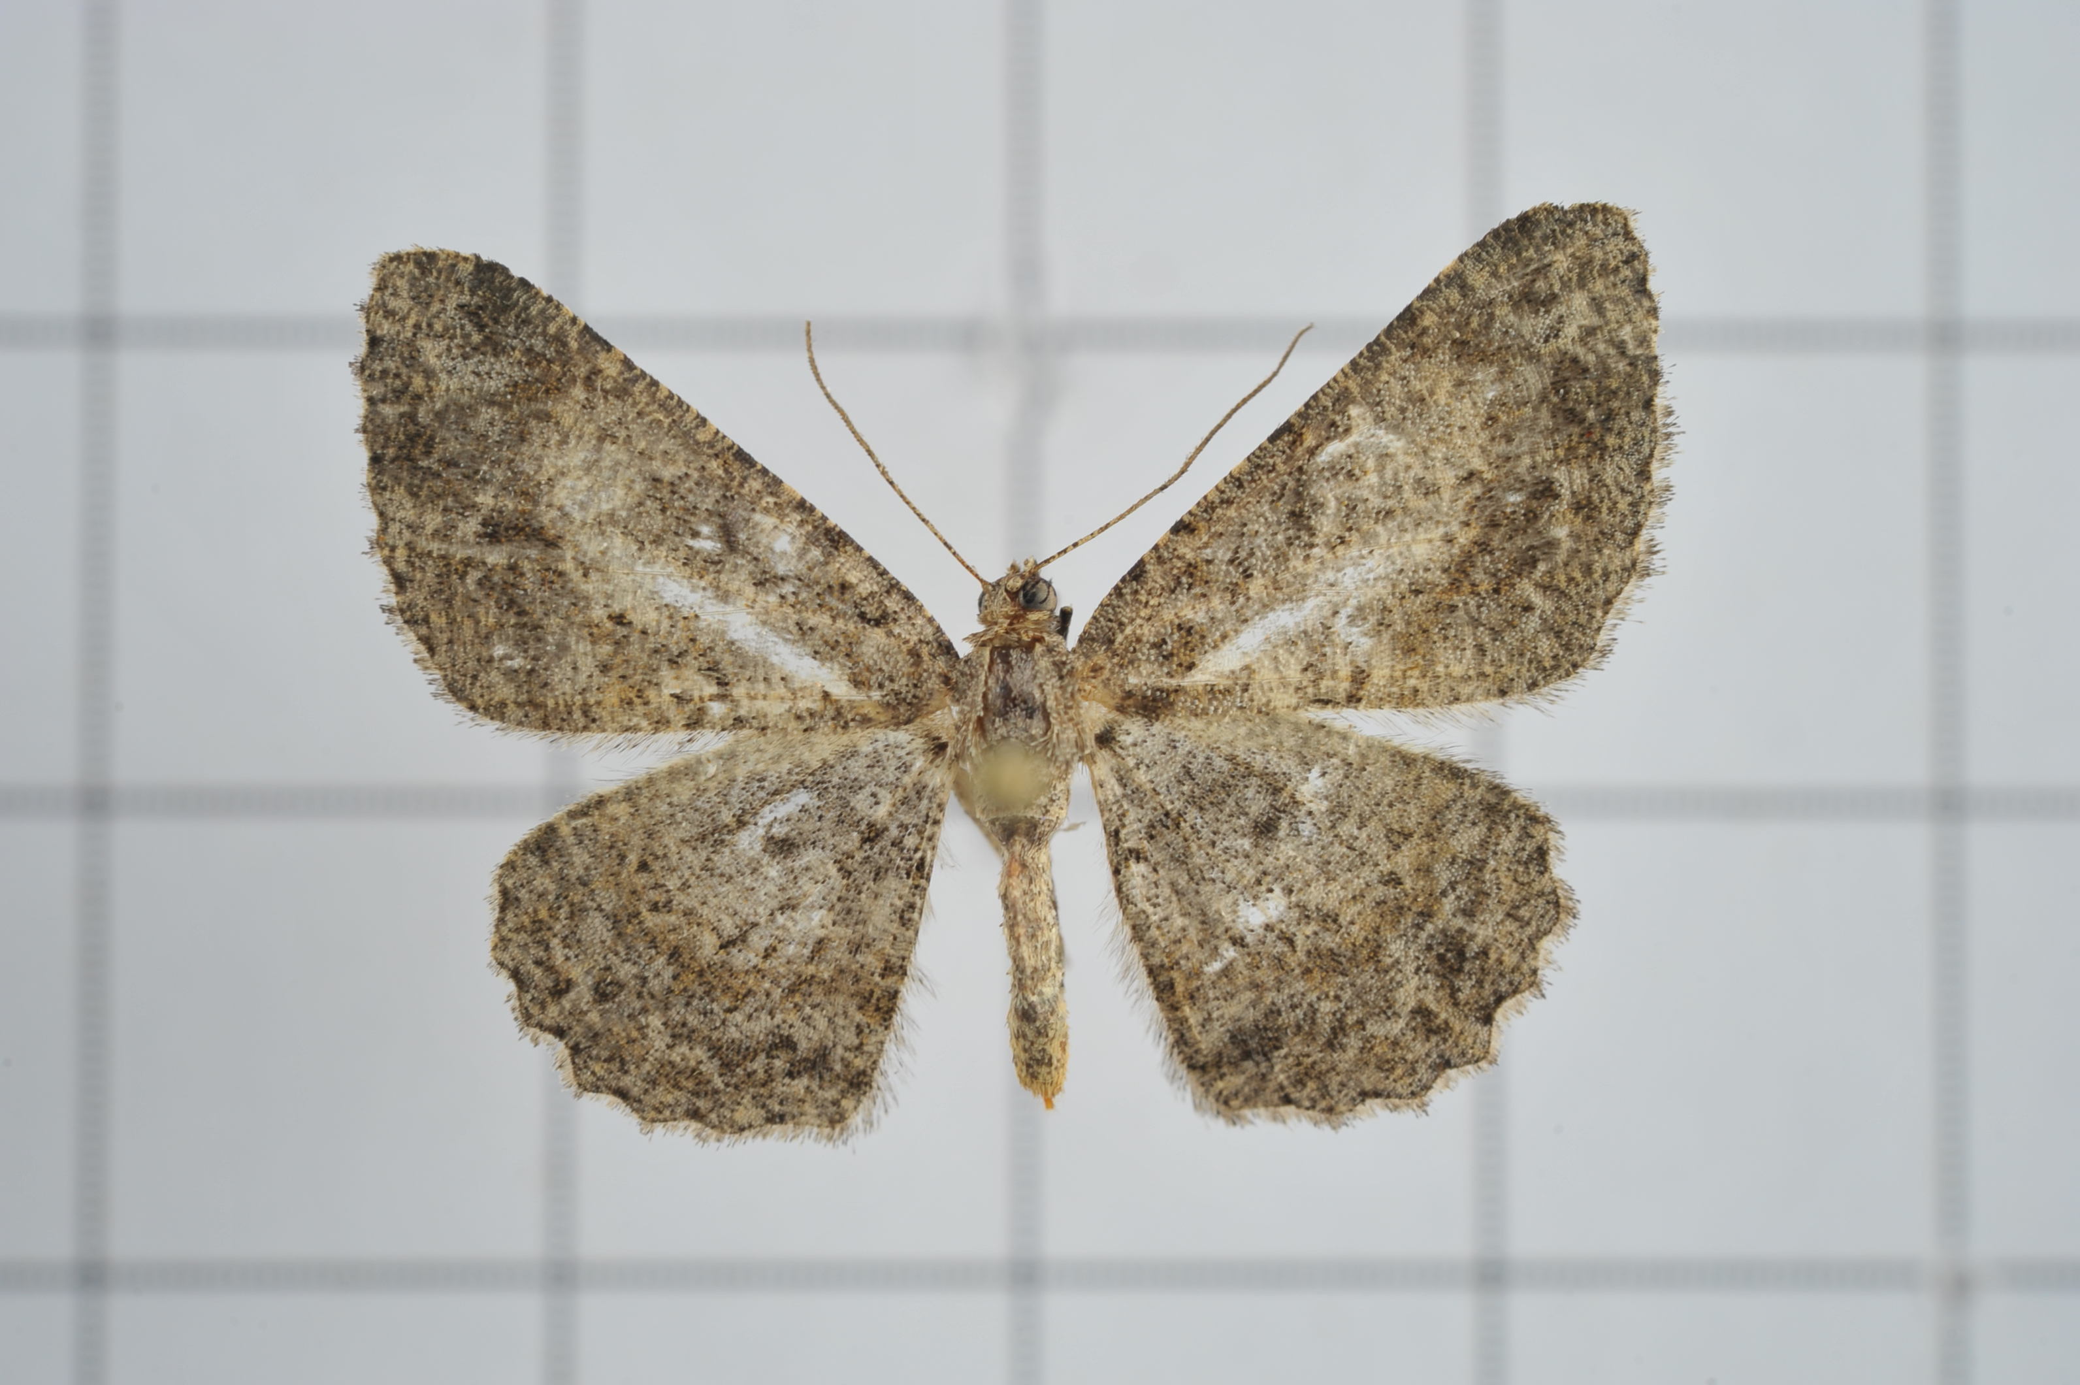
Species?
Psilalcis breta rantaizana
